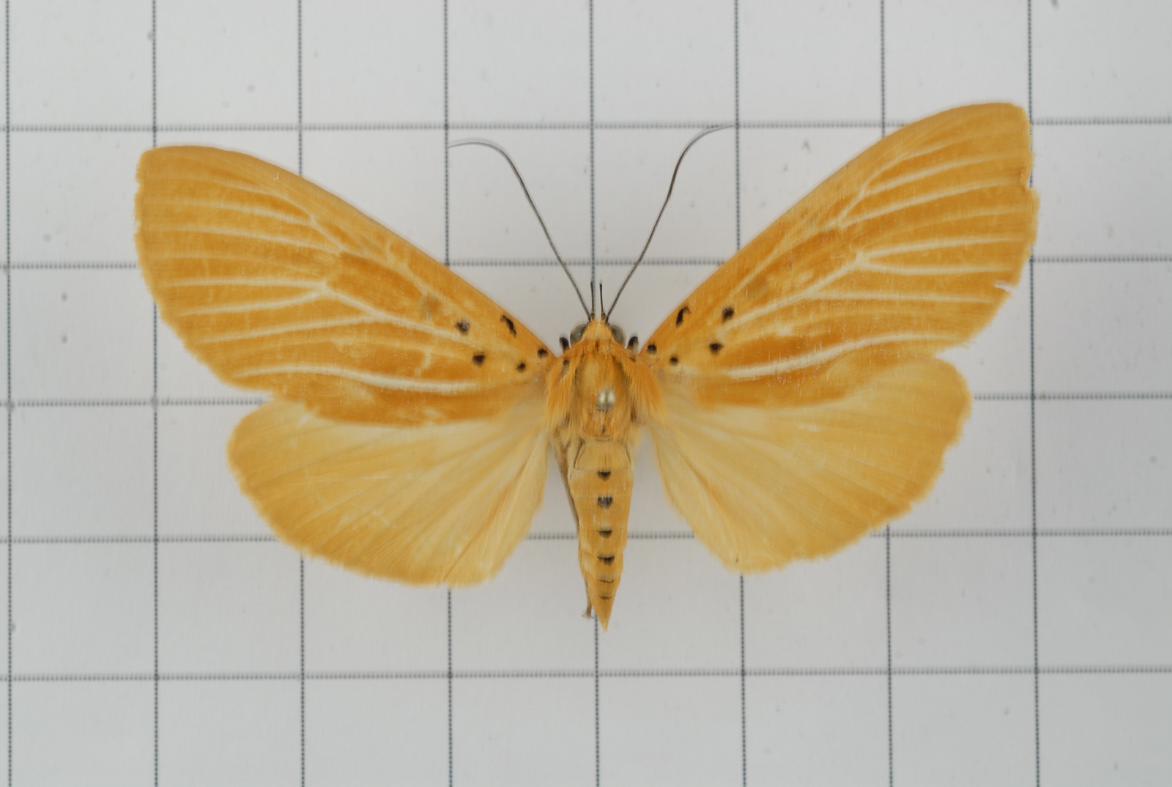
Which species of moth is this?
Asota egens confinis
